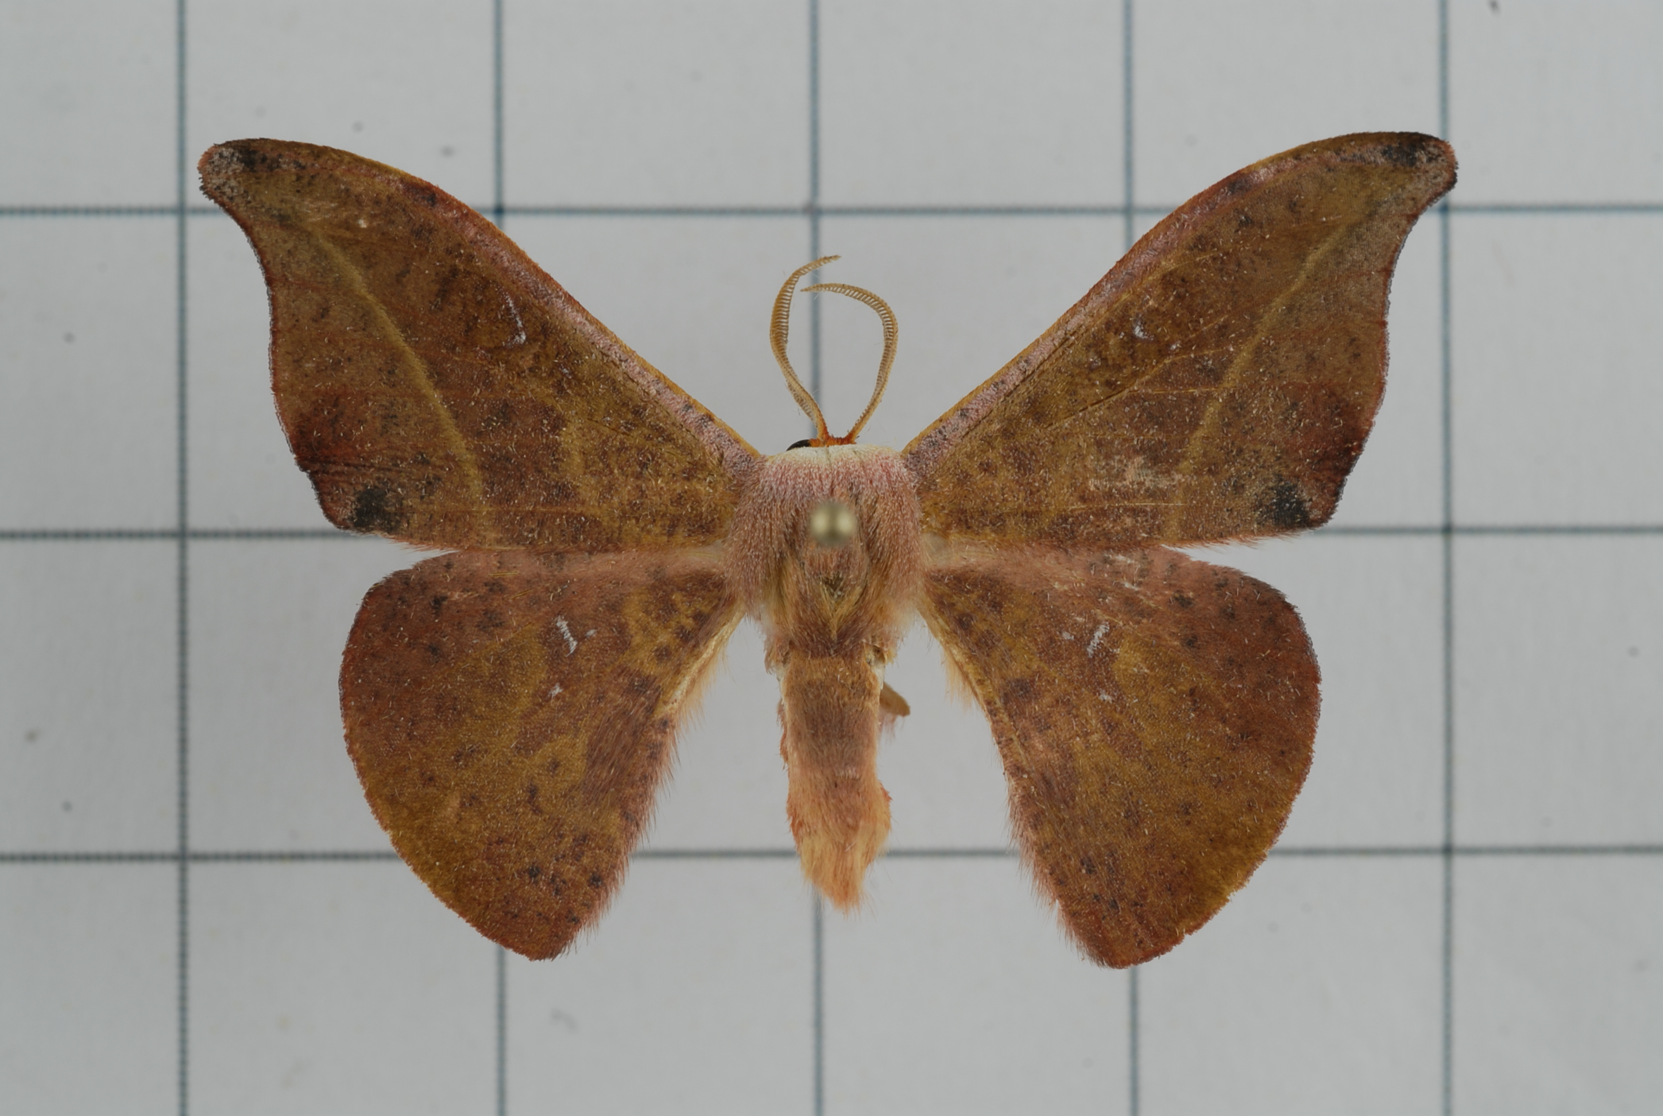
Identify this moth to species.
Oreta extensa
